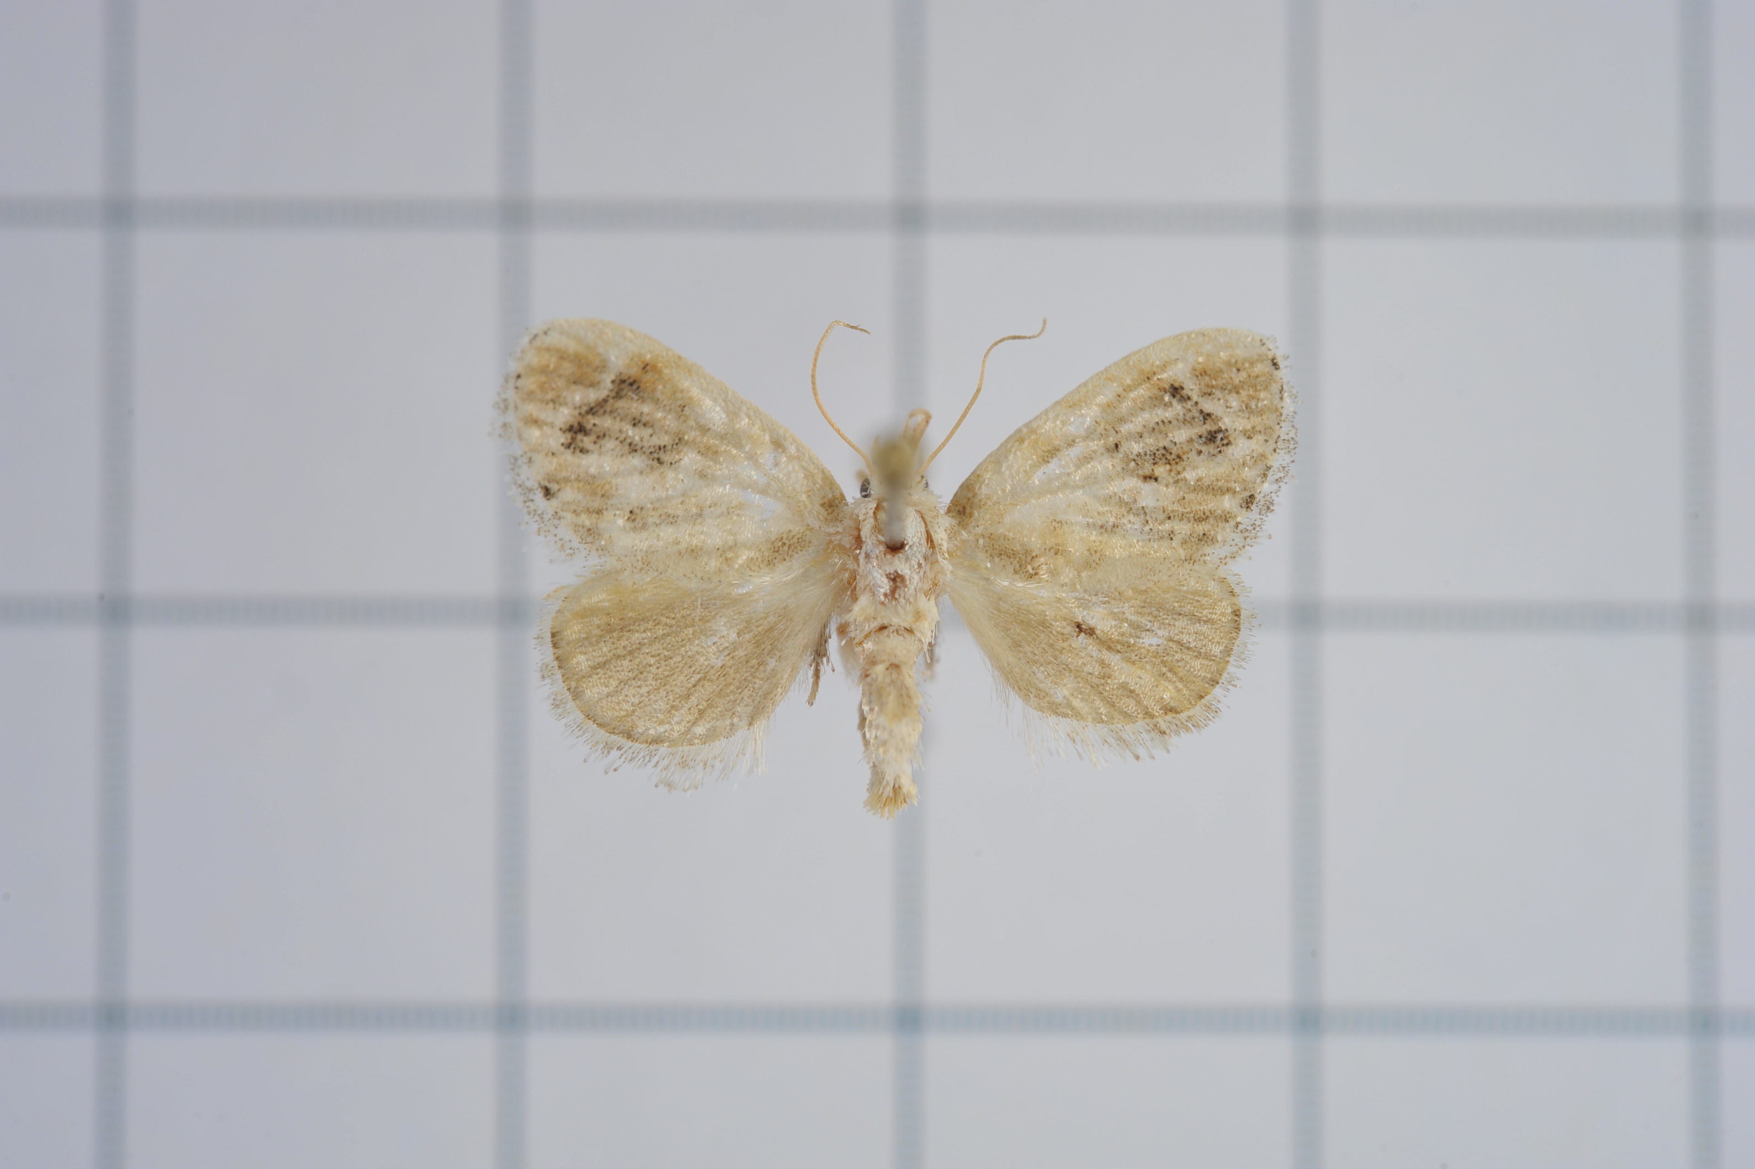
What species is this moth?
Narosa nigrisigna
